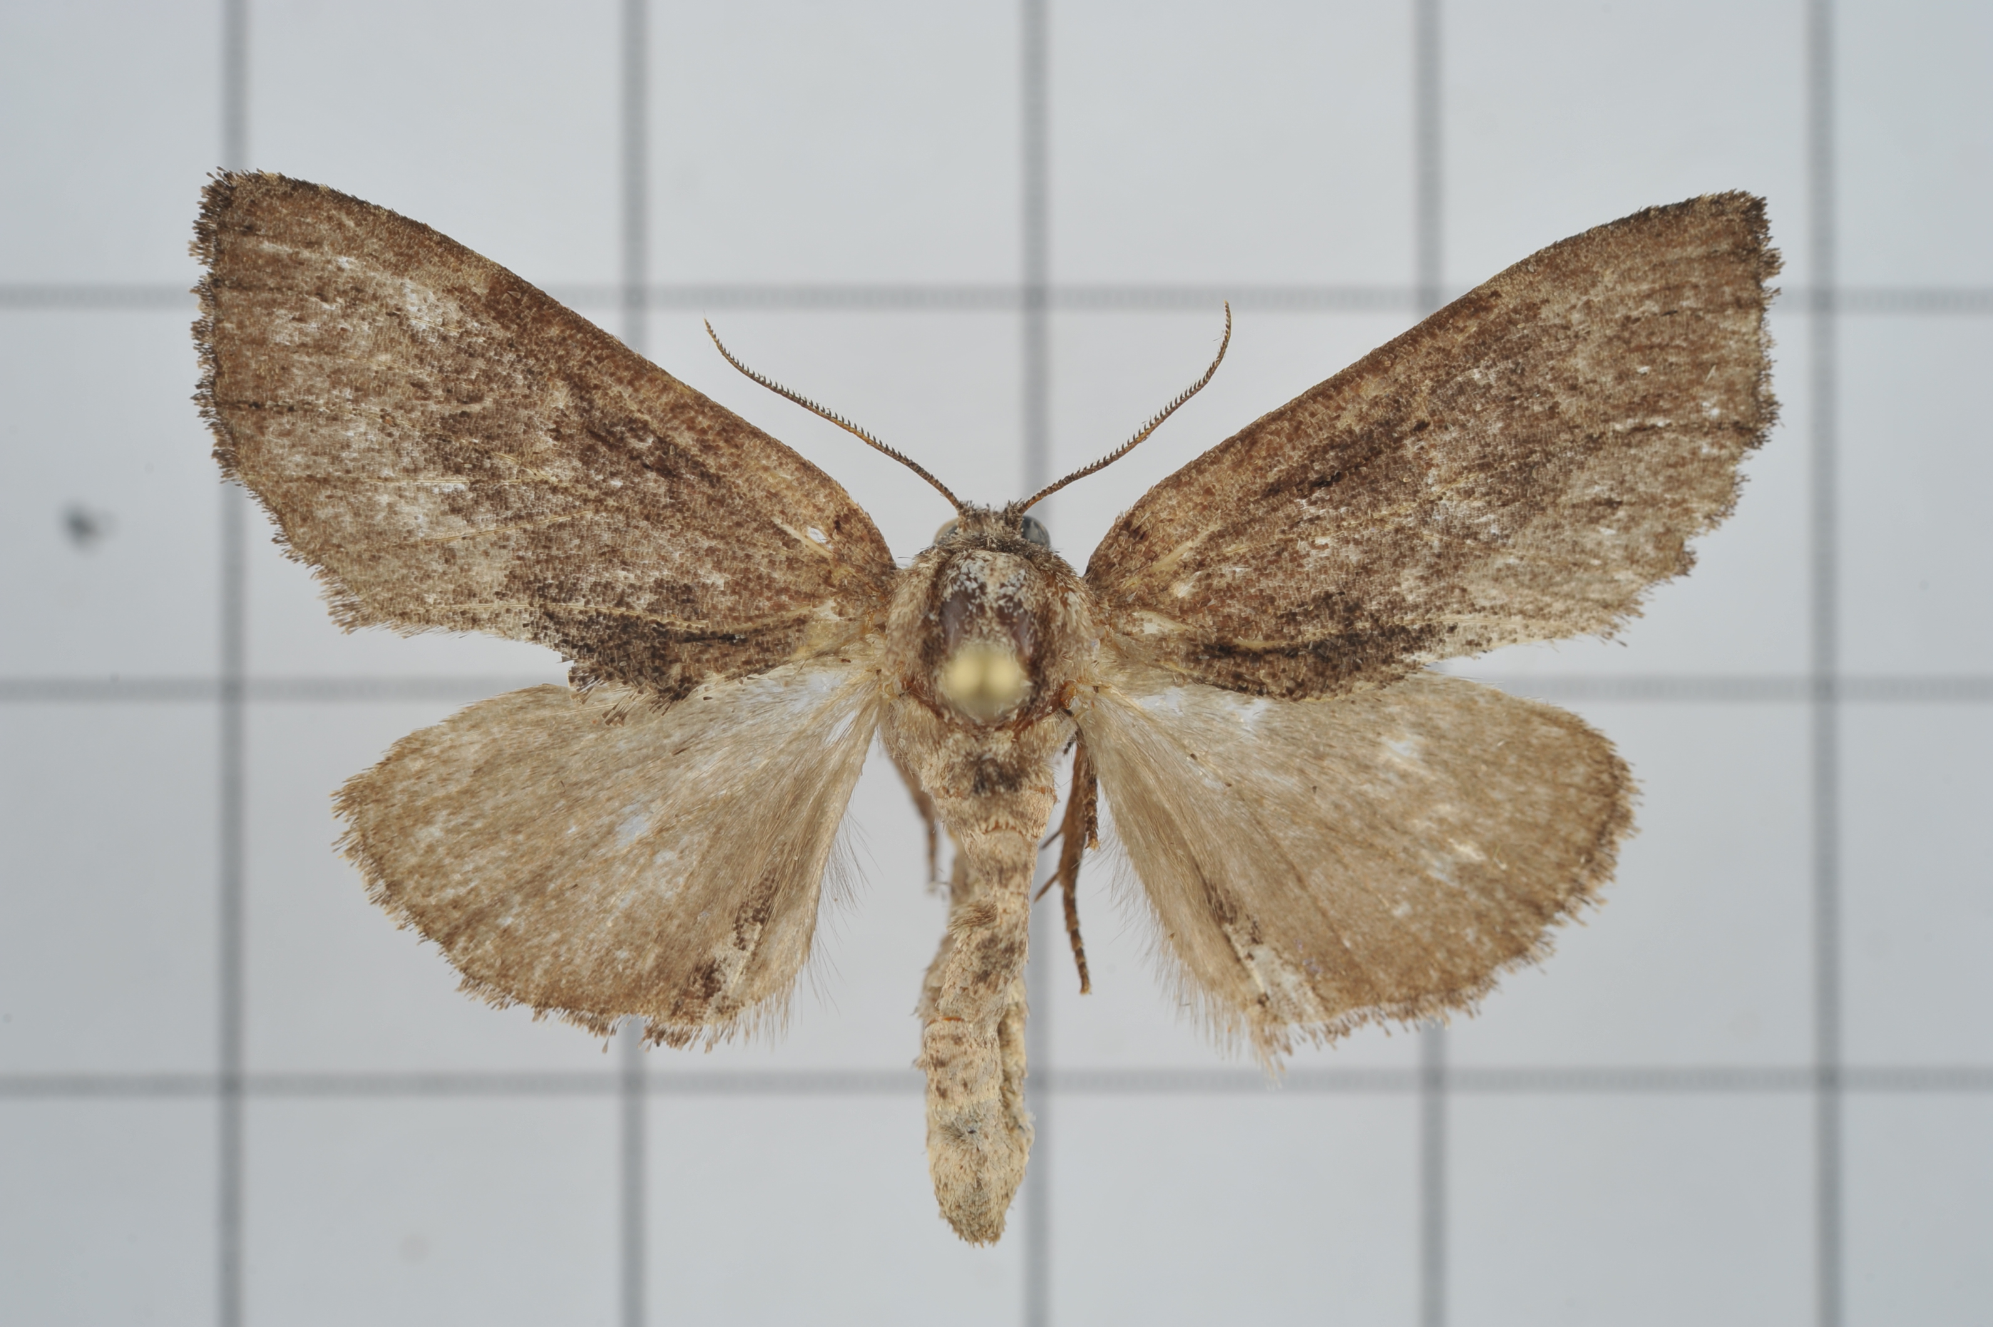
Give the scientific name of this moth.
Lophontosia fusca
